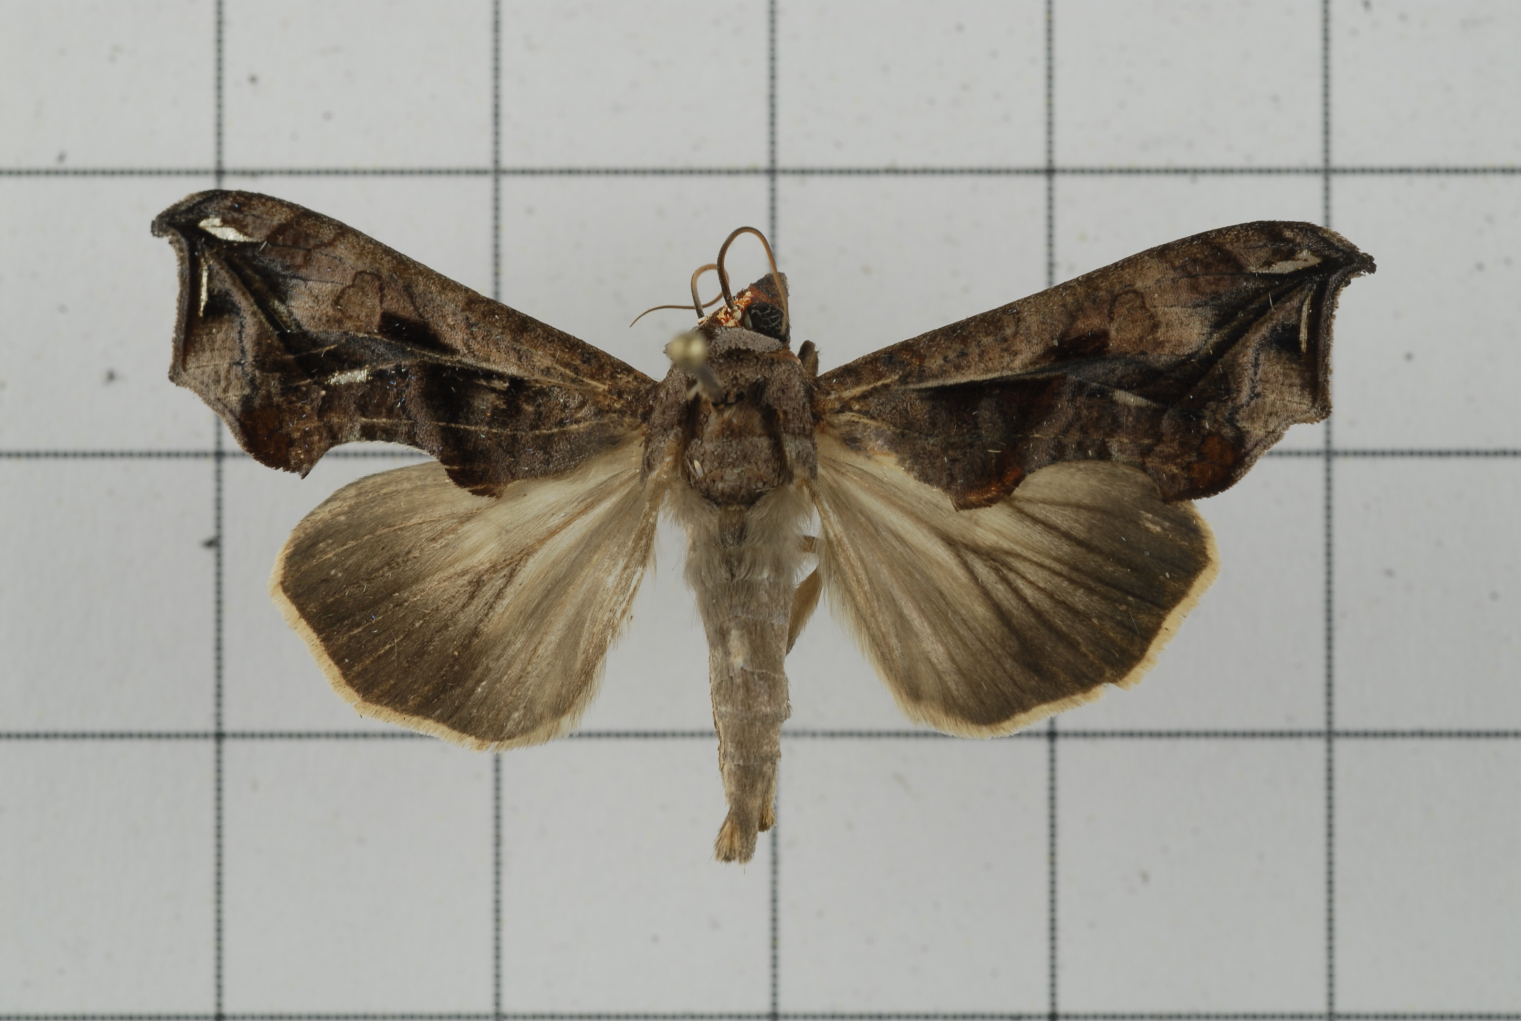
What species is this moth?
Oraesia argyrosticta
